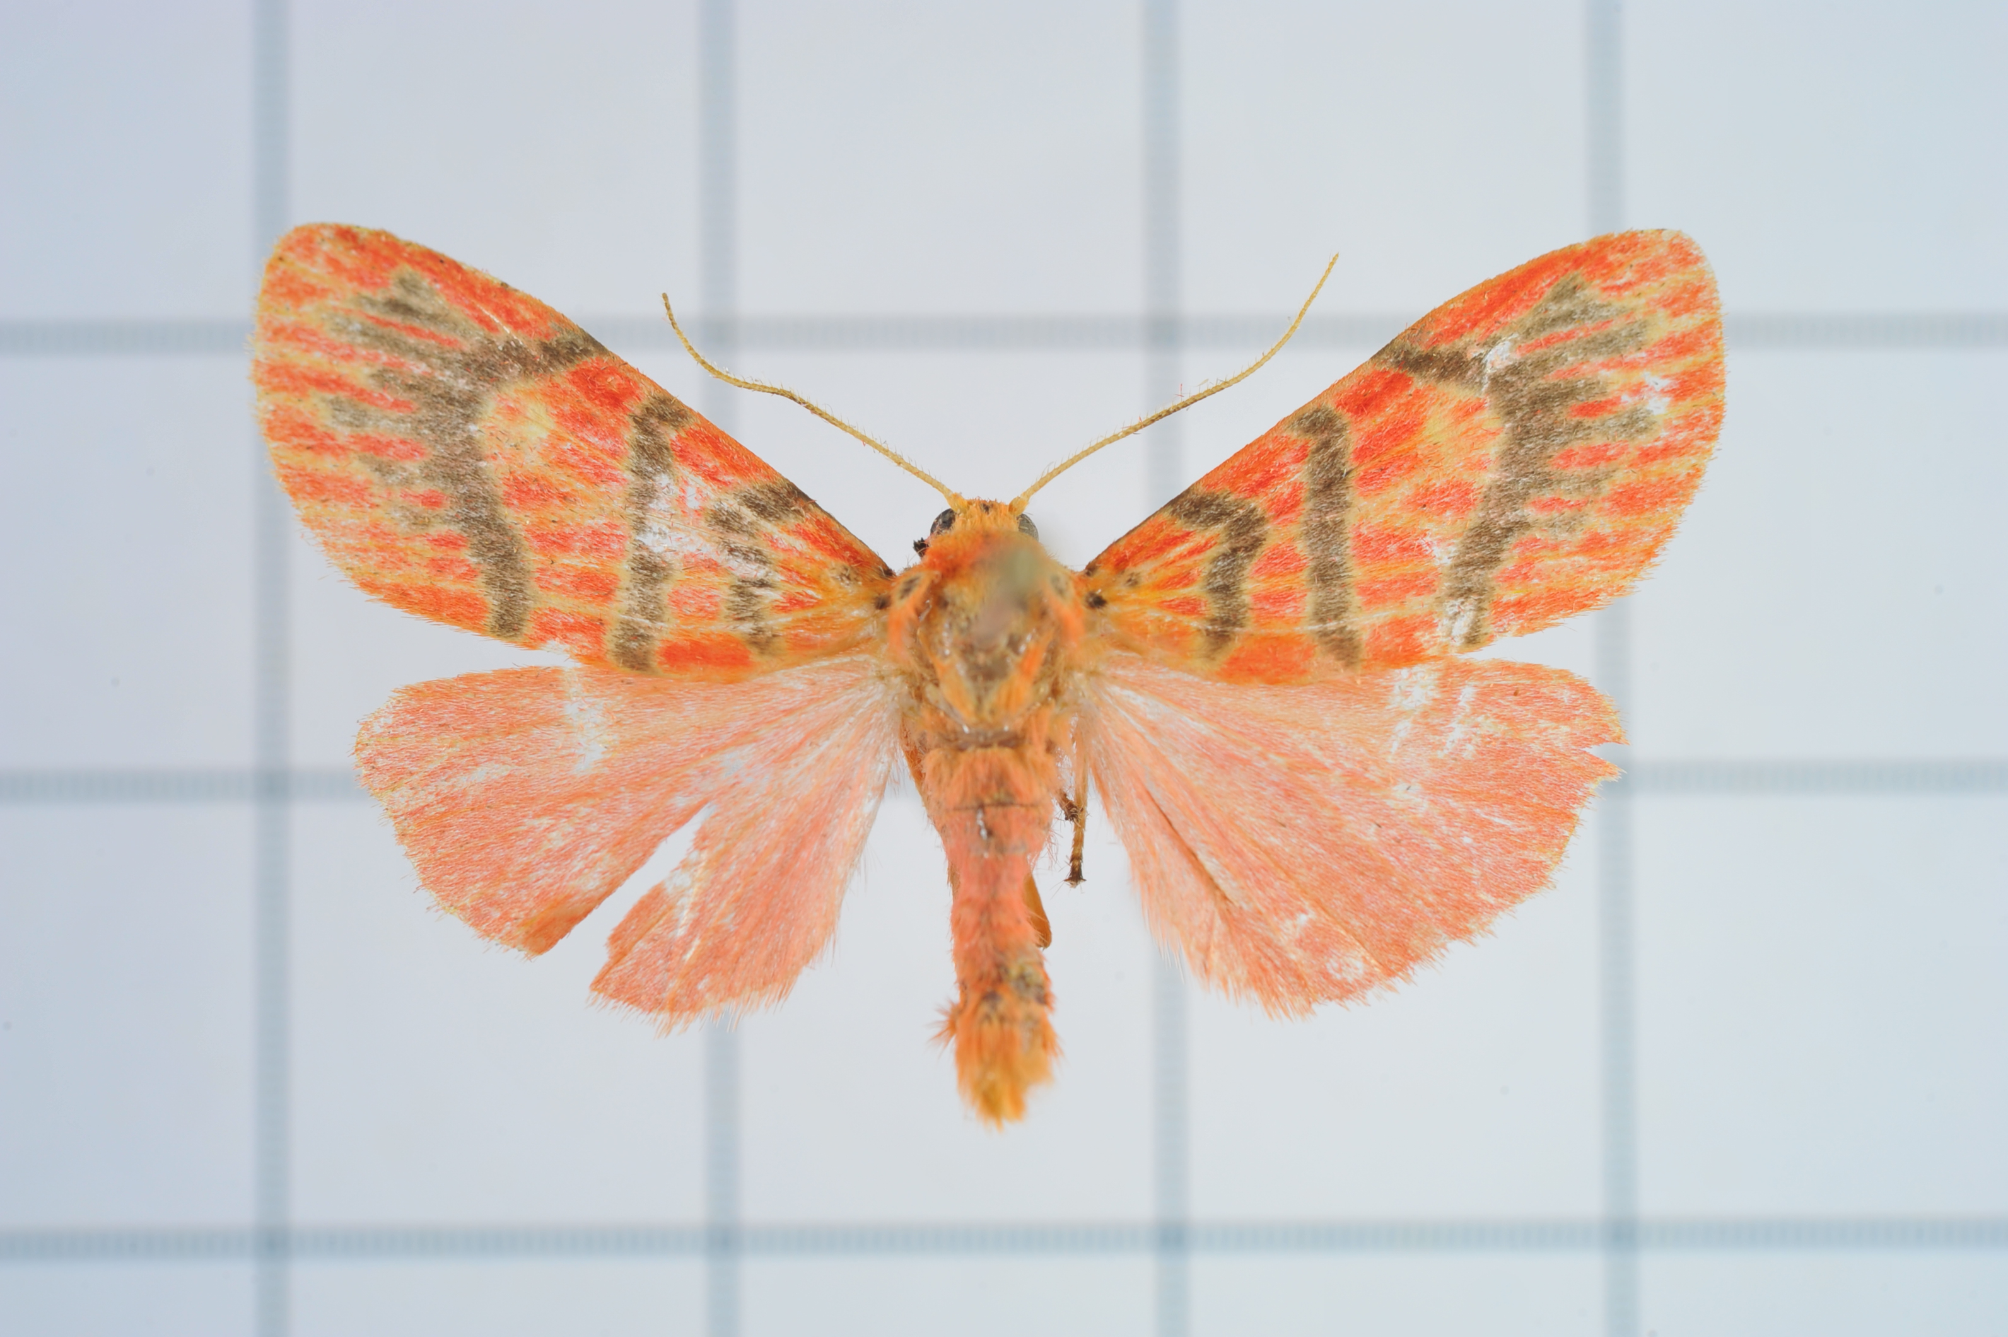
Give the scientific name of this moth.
Barsine sauteri
